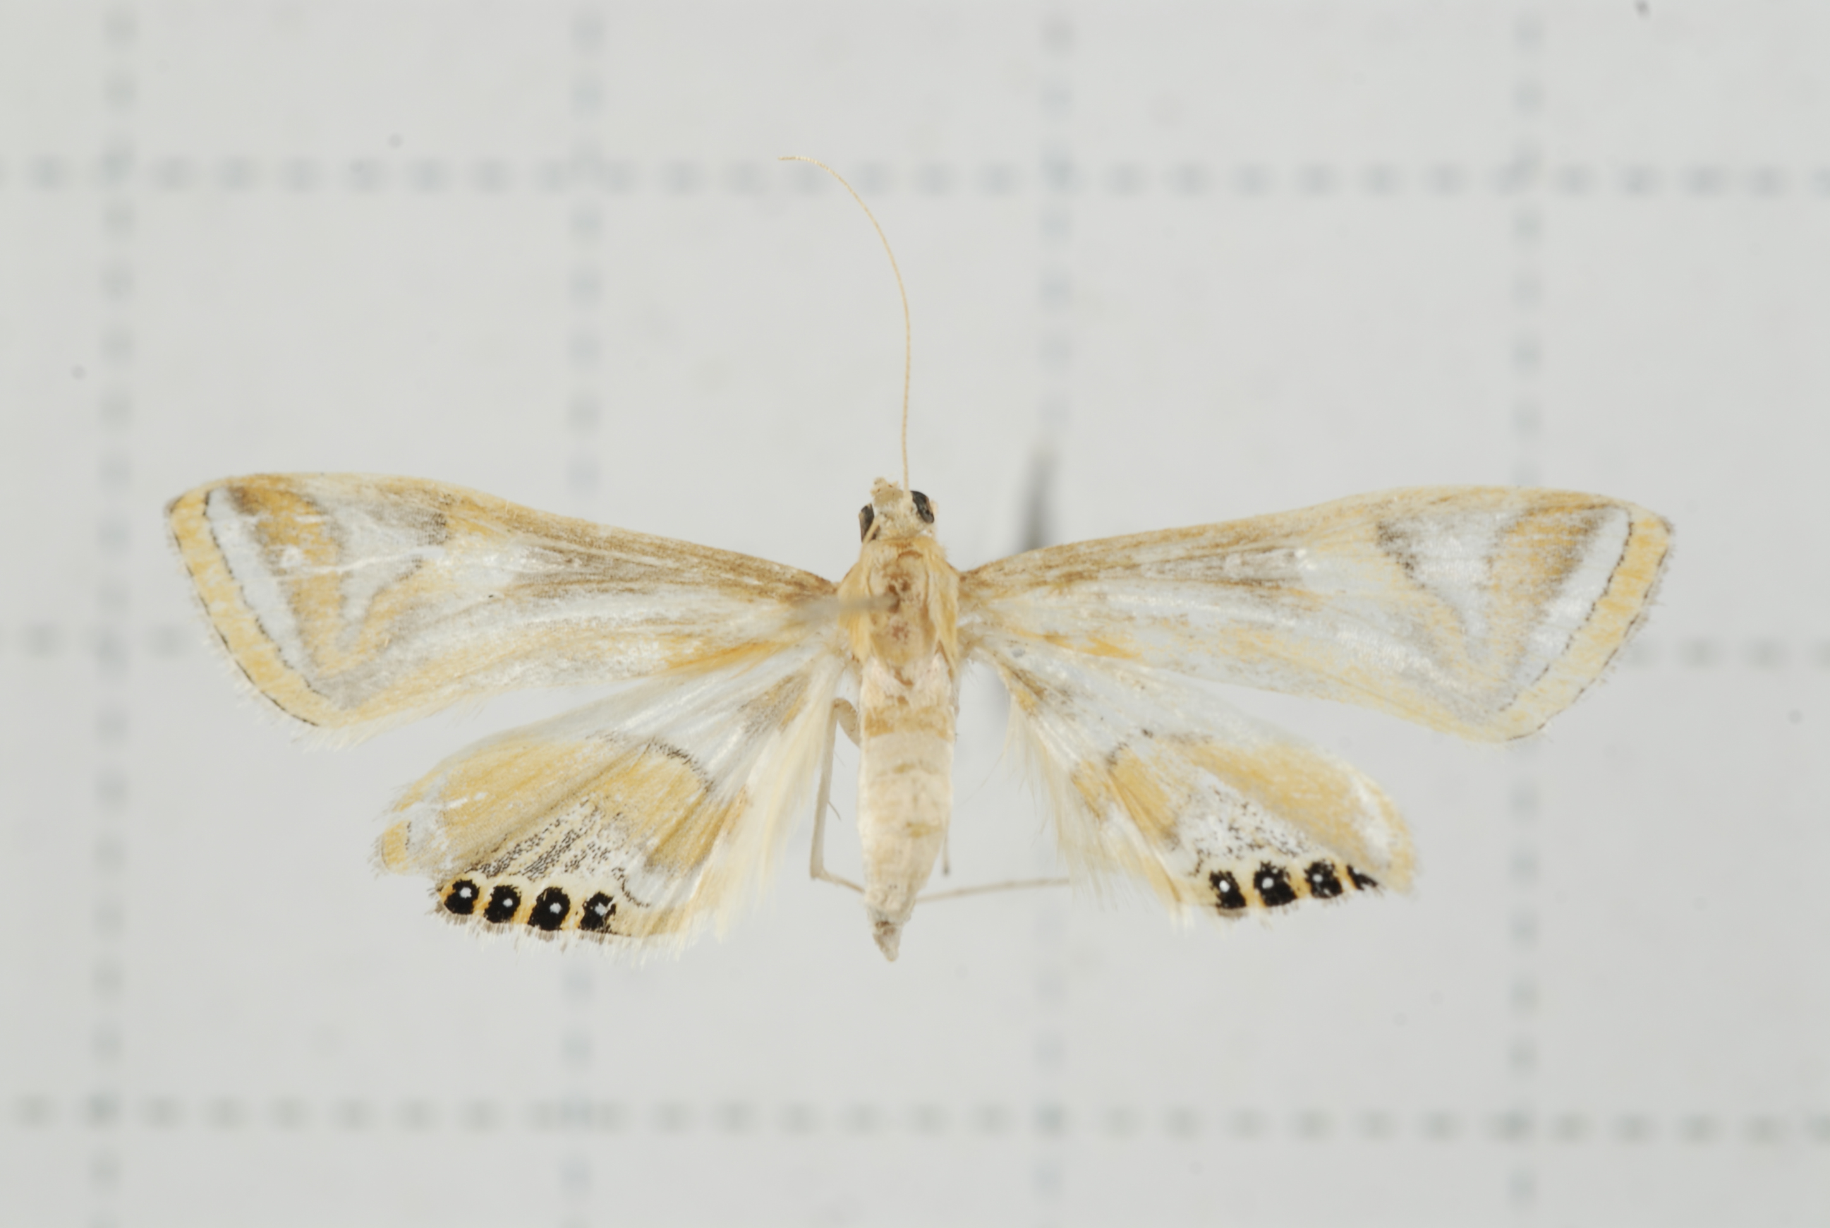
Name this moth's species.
Eoophyla conjunctalis
